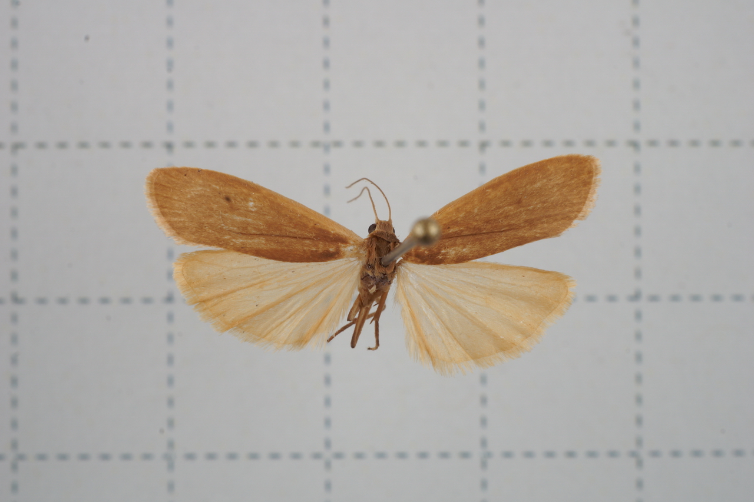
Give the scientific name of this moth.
Tigrioides dimidiata
